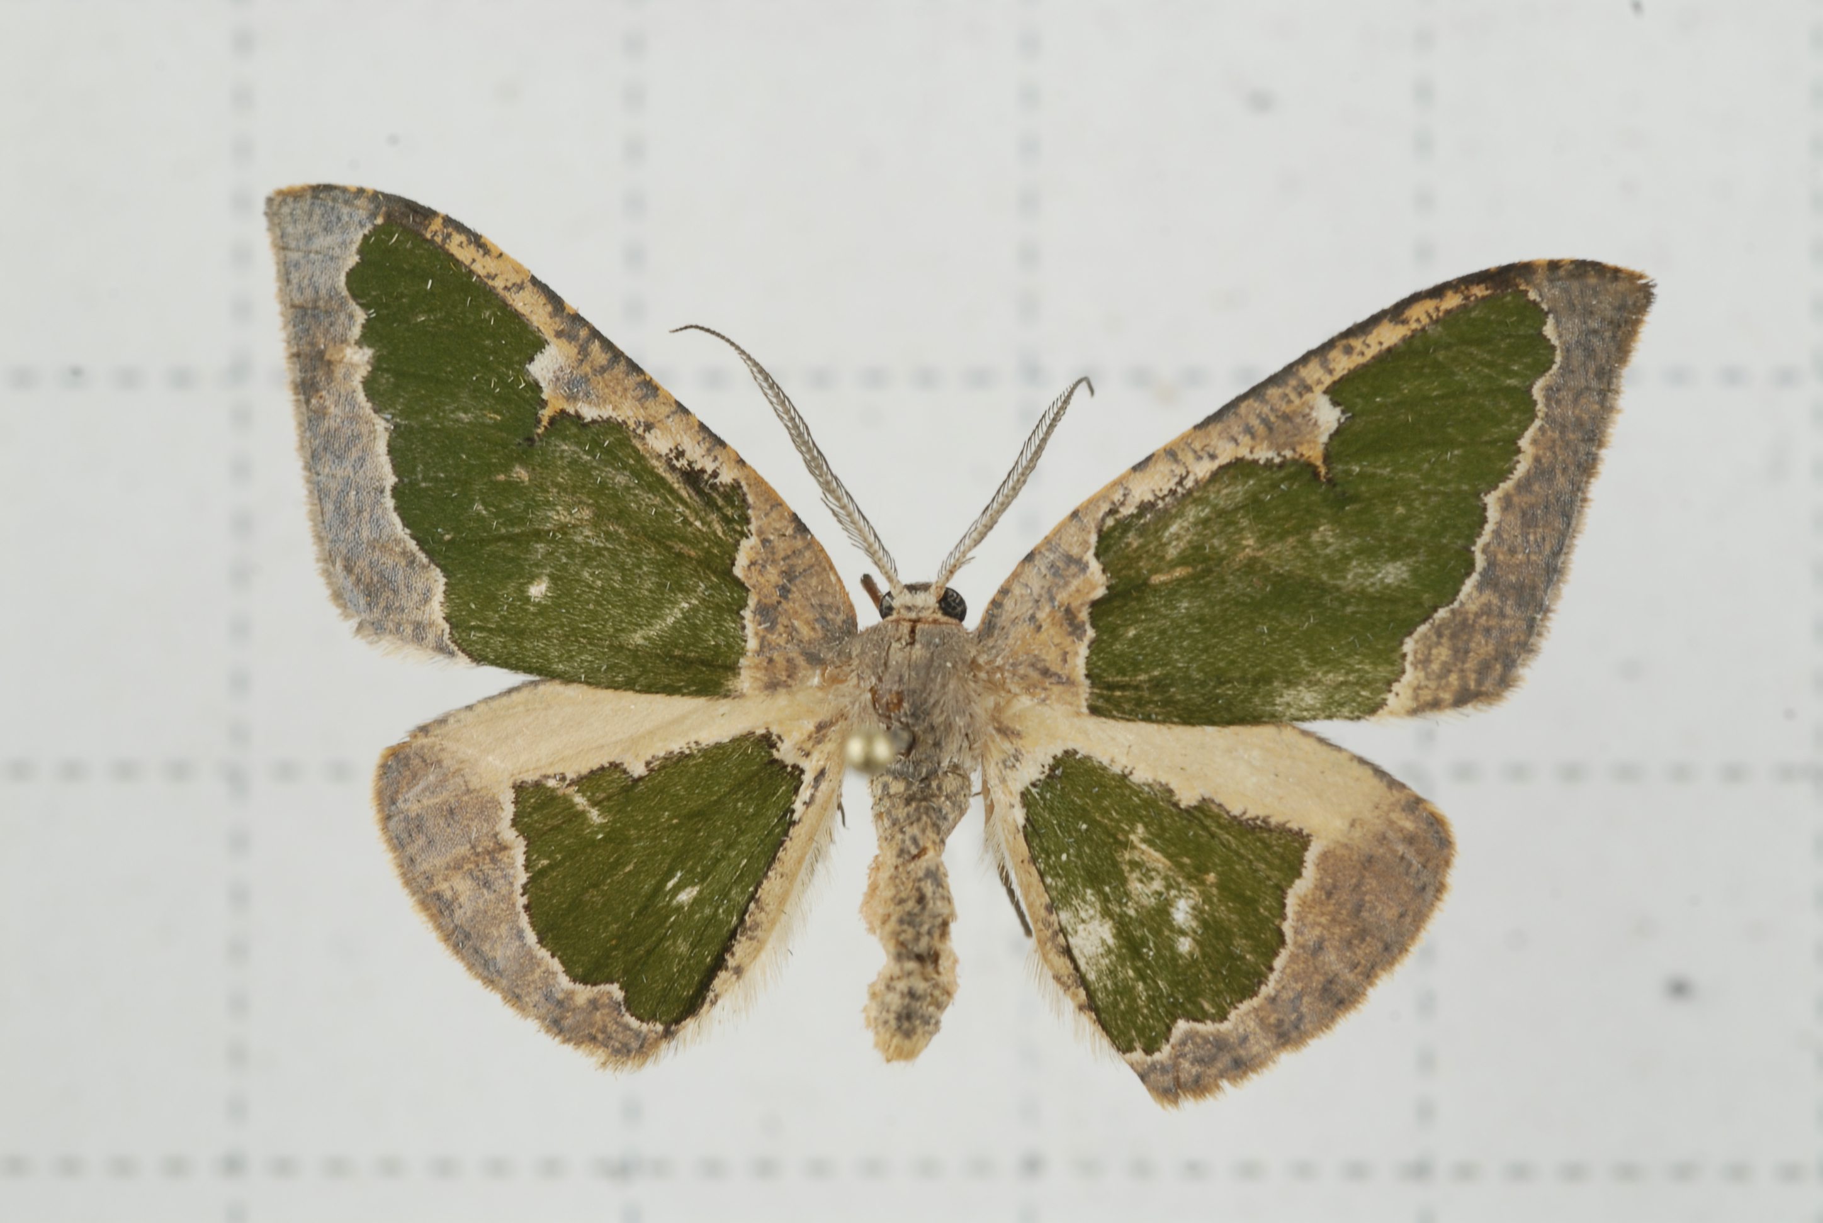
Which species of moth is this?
Celenna festivaria formosensis
